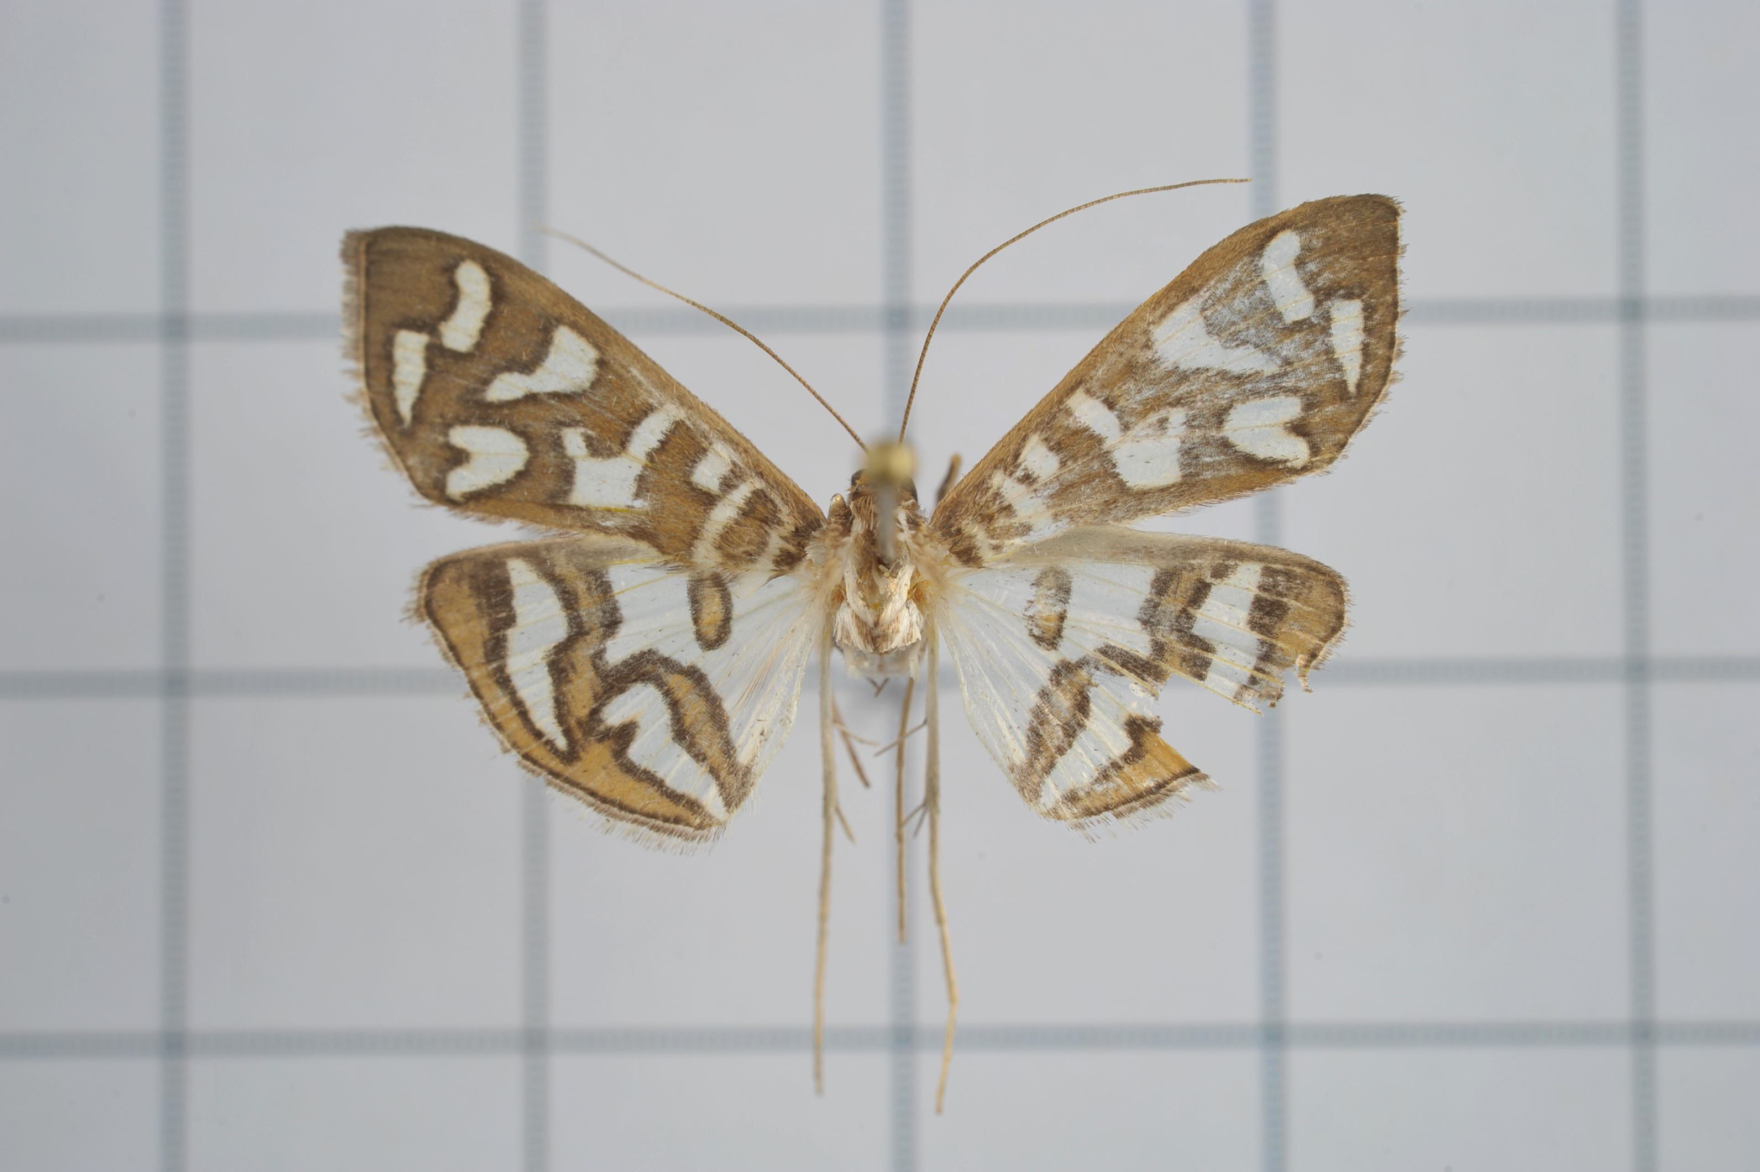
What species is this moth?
Nausinoe perspectata
